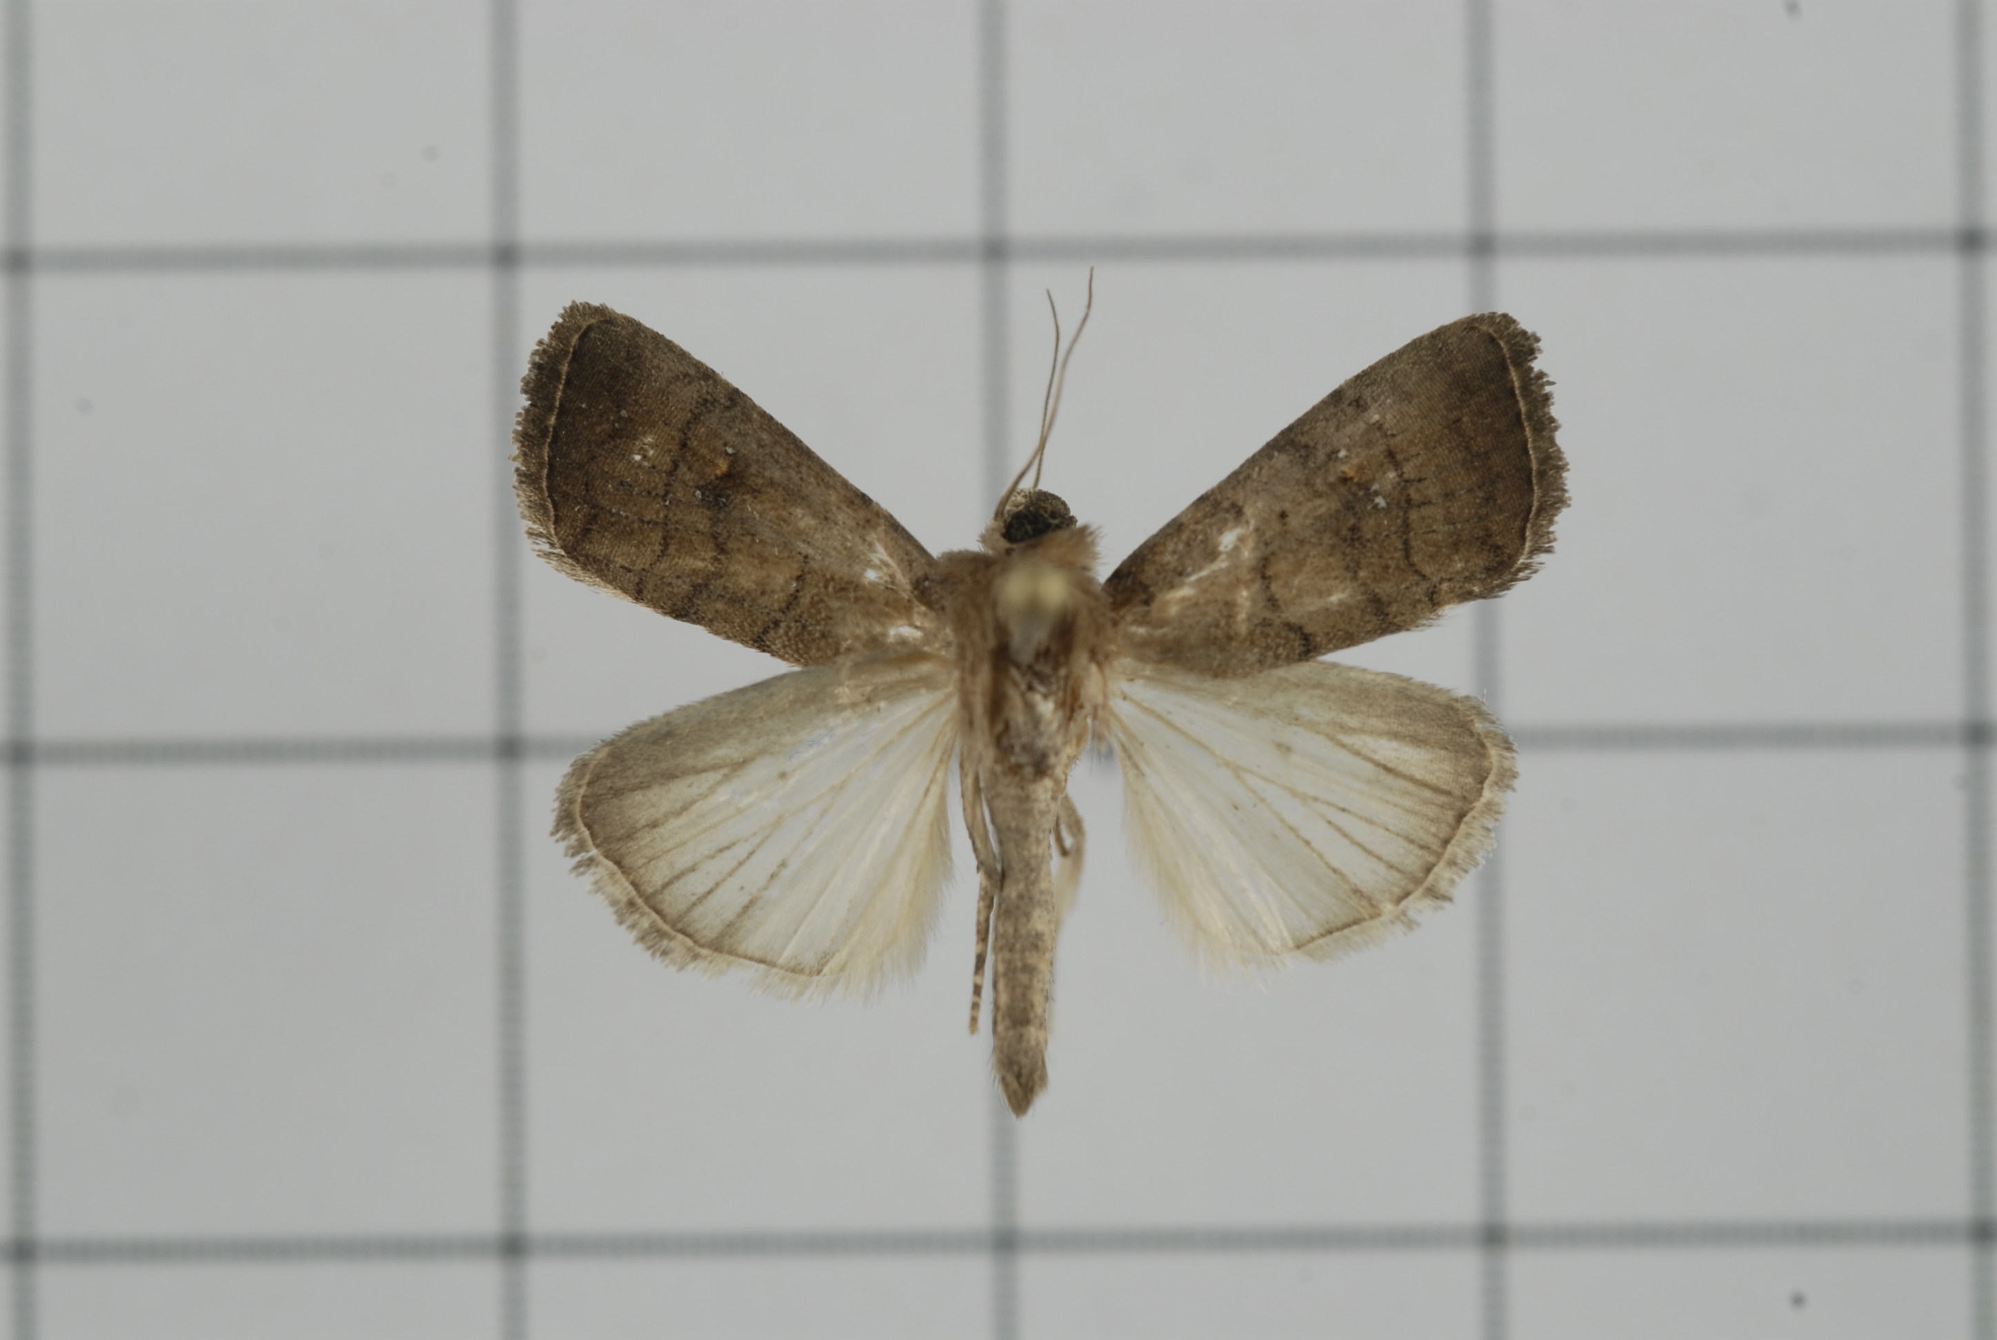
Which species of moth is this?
Athetis cognata
